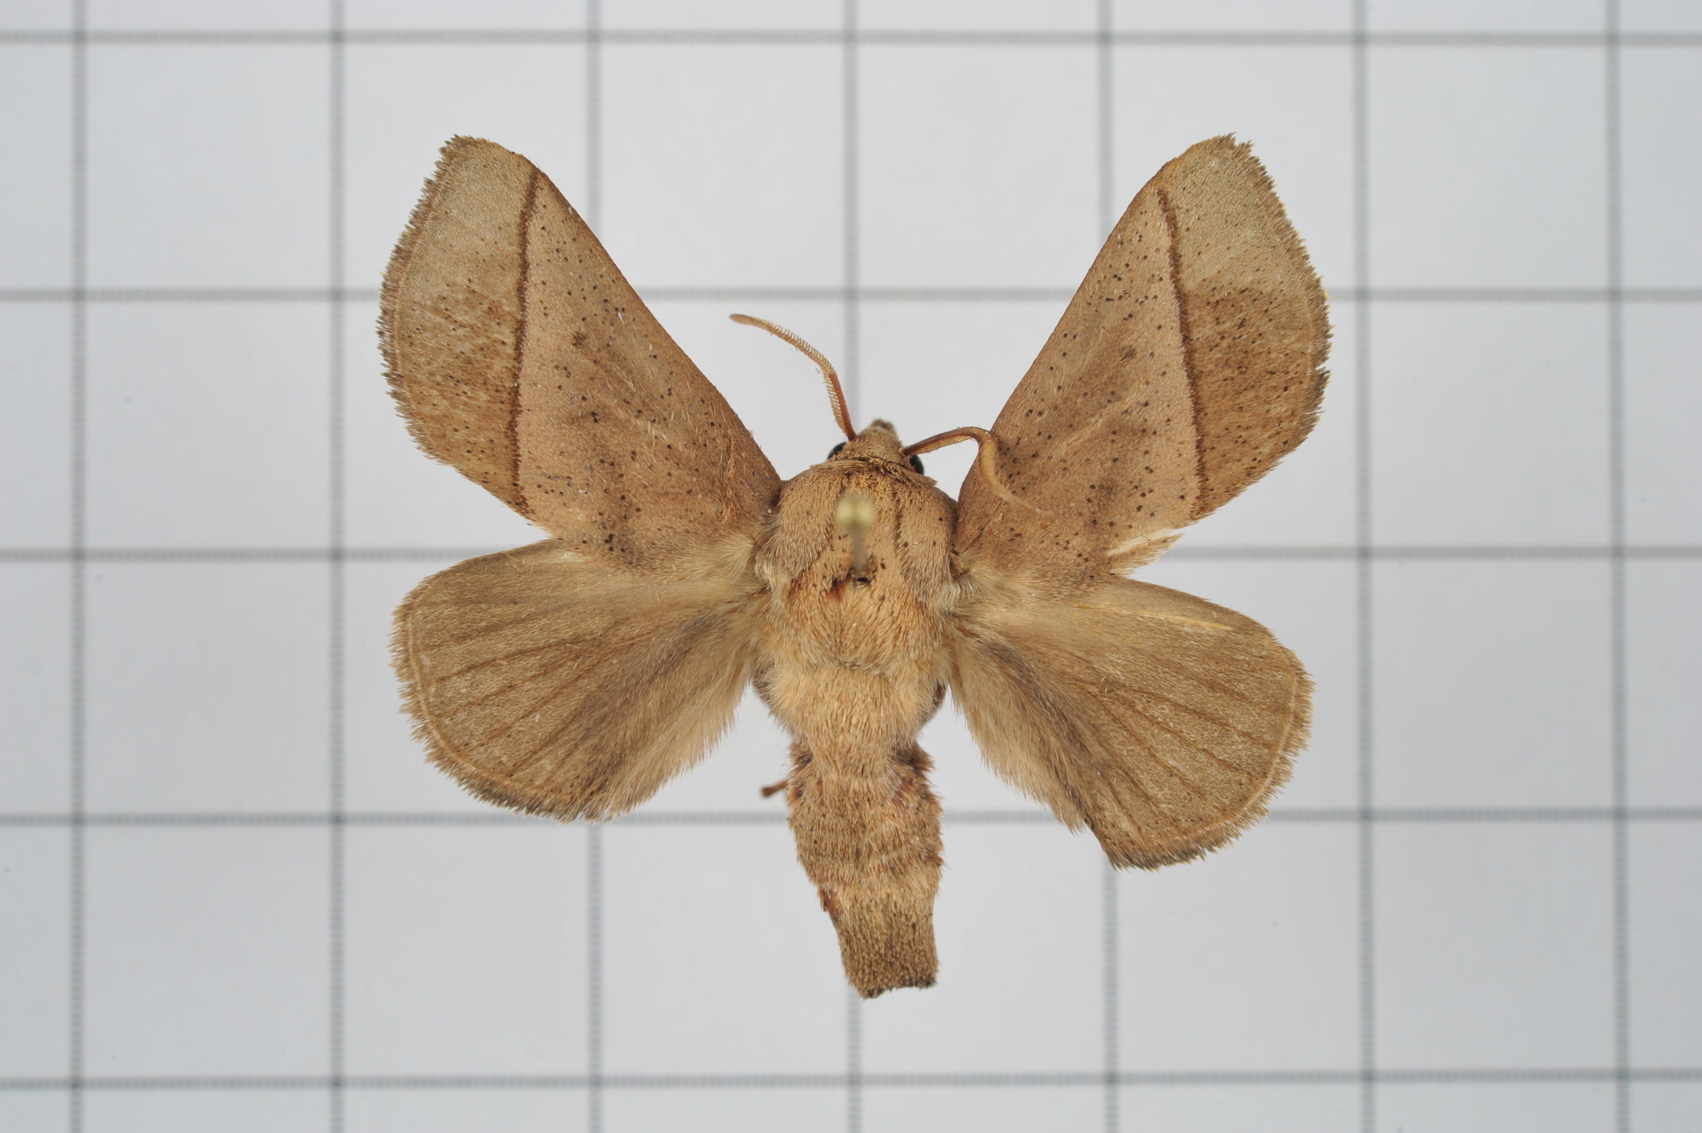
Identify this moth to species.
Thosea sinensis
